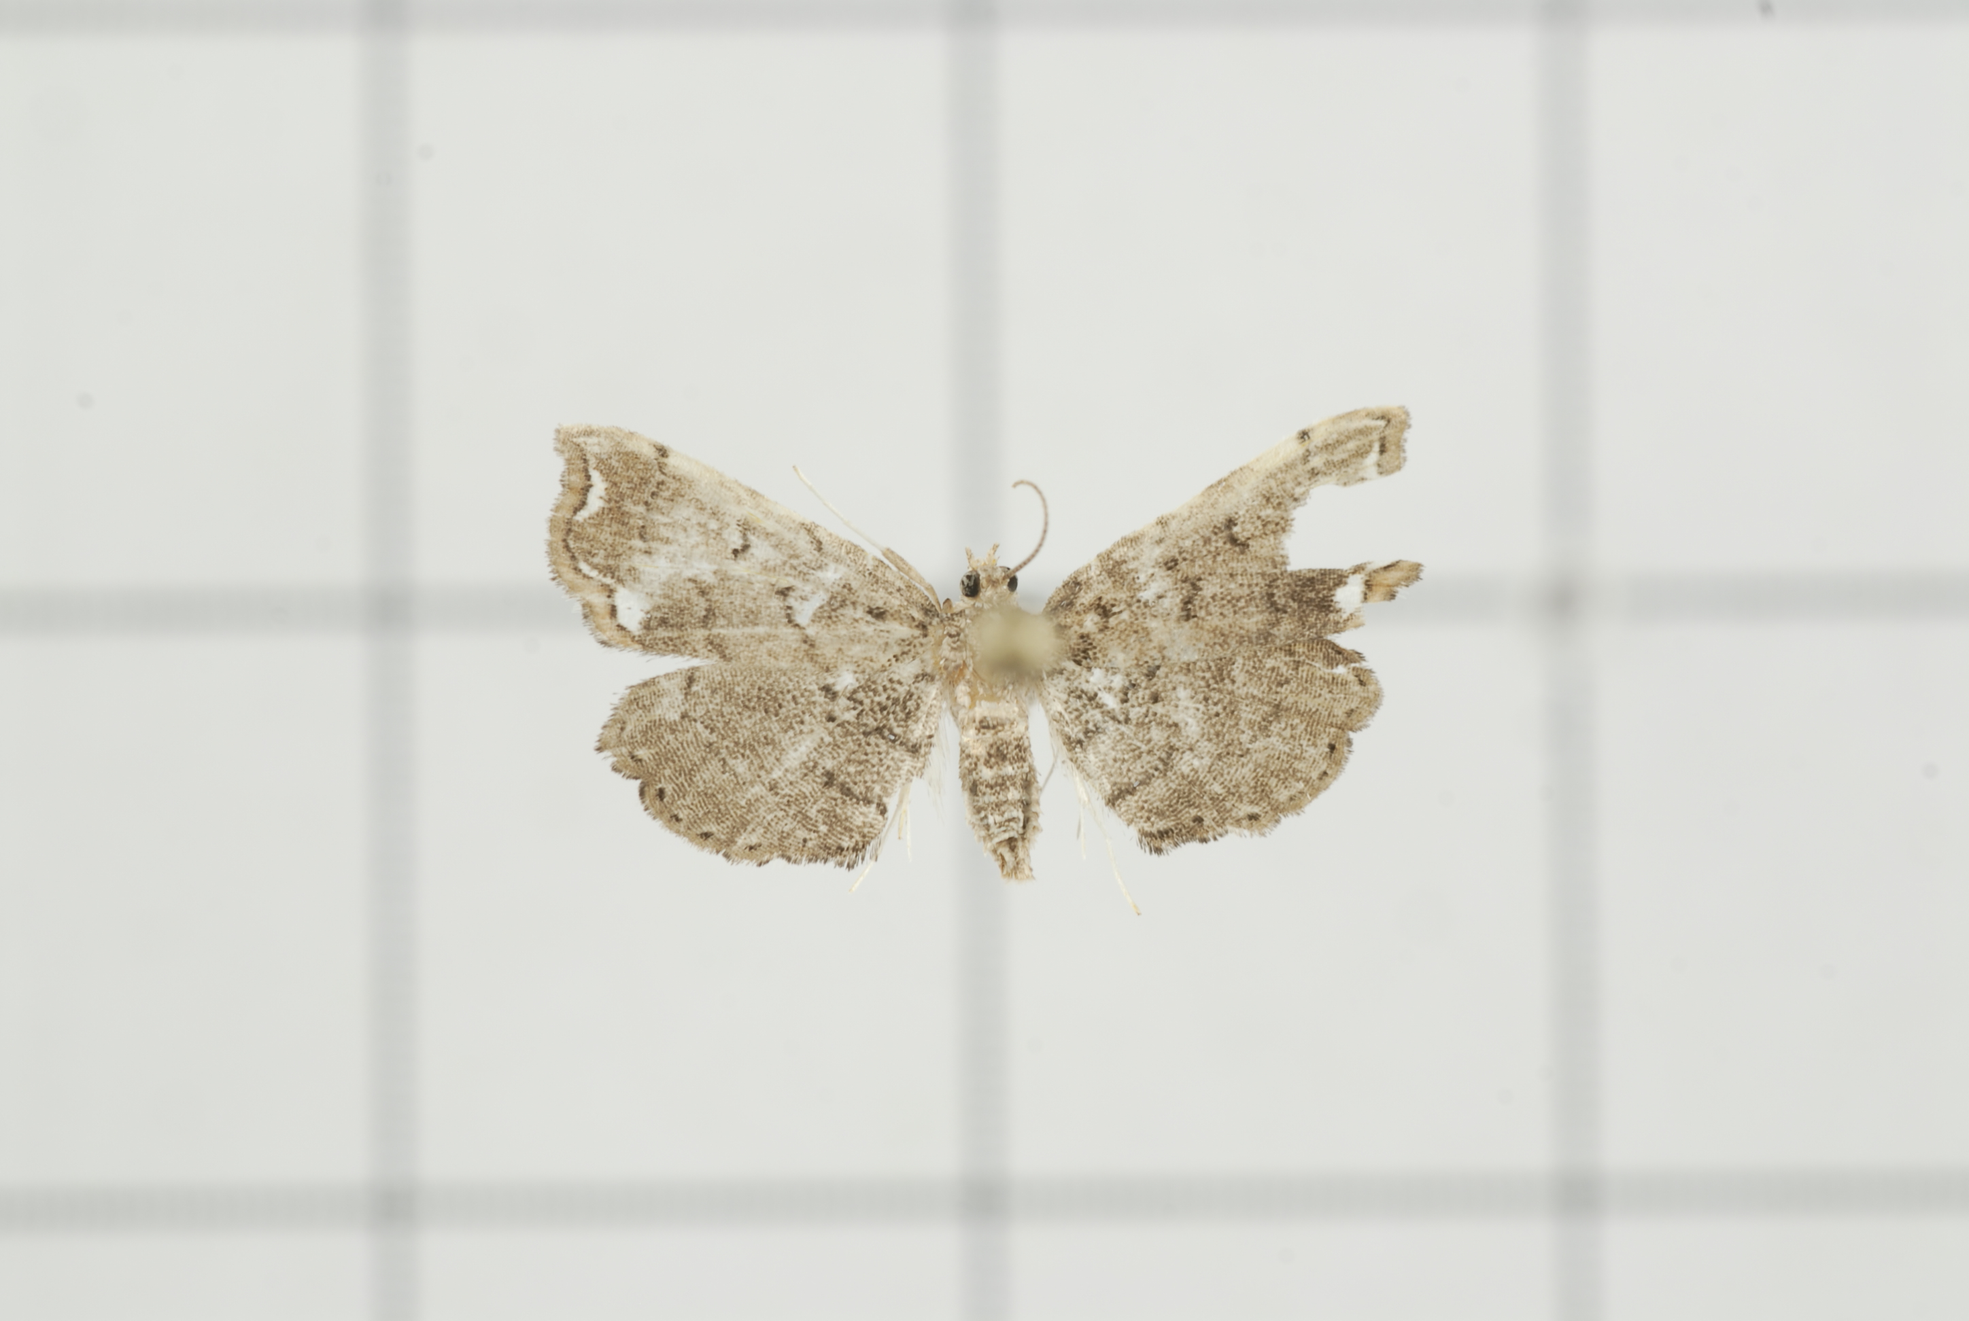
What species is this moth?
Neomusotima fuscolinealis
